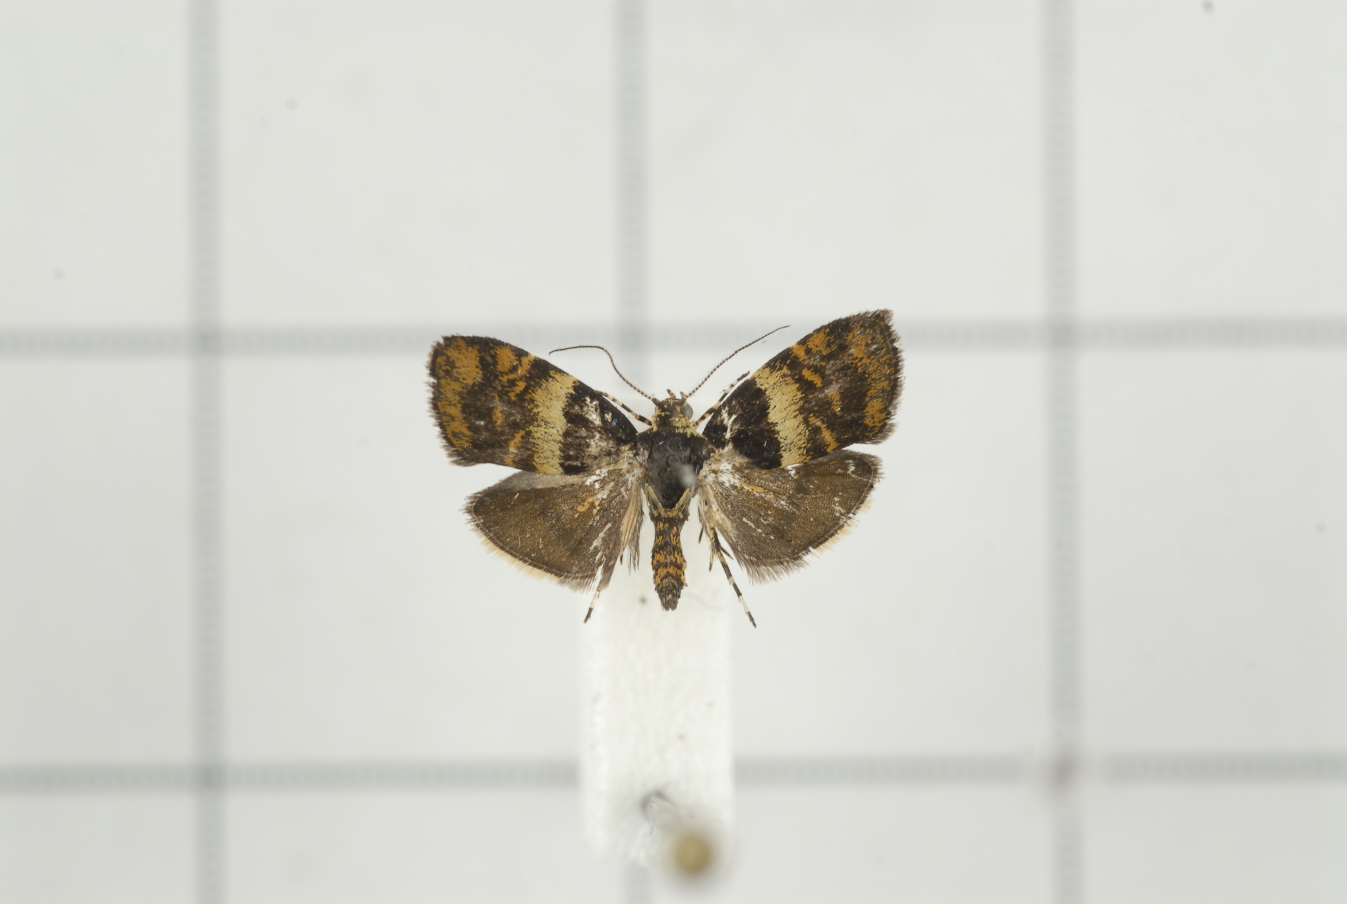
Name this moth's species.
Choreutis xanthogramma
